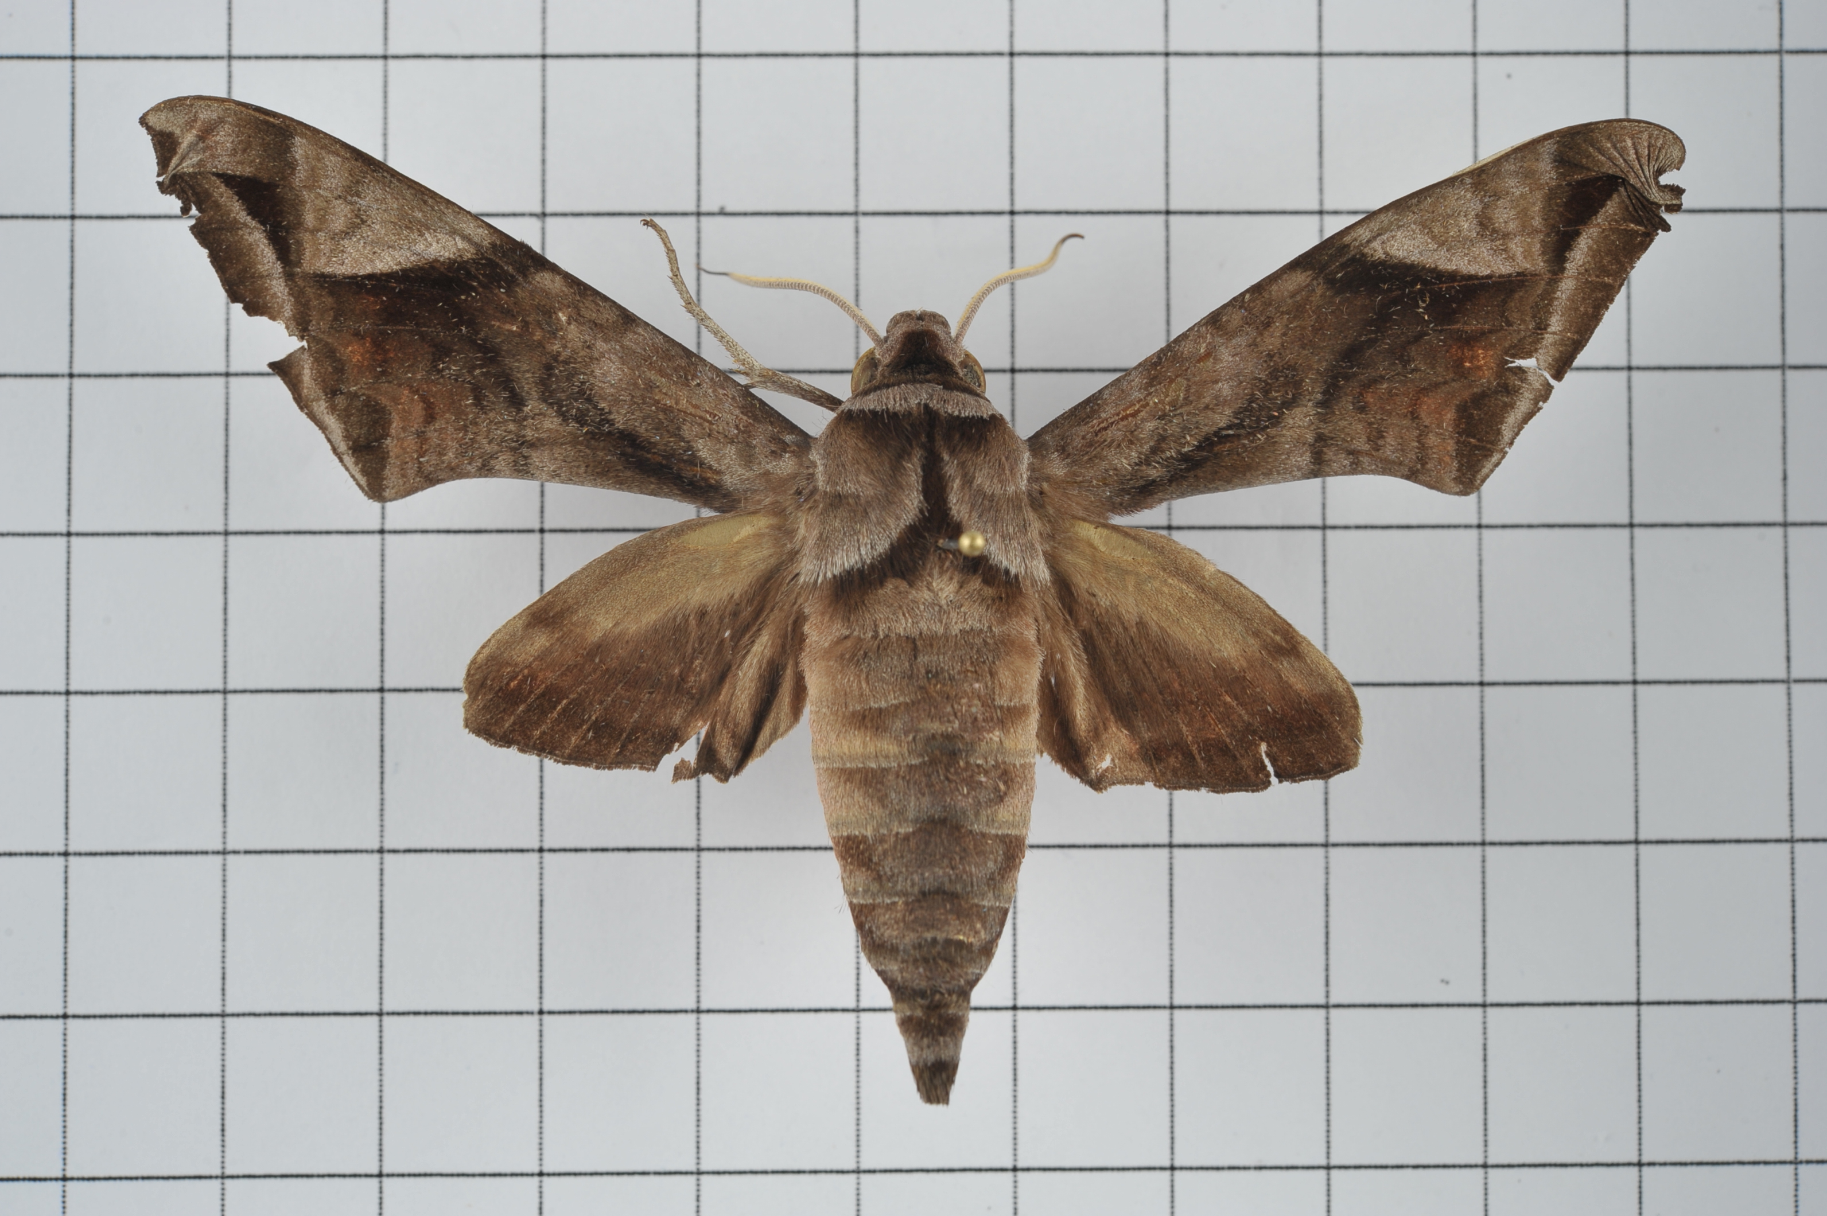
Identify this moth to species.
Acosmeryx naga metanaga
